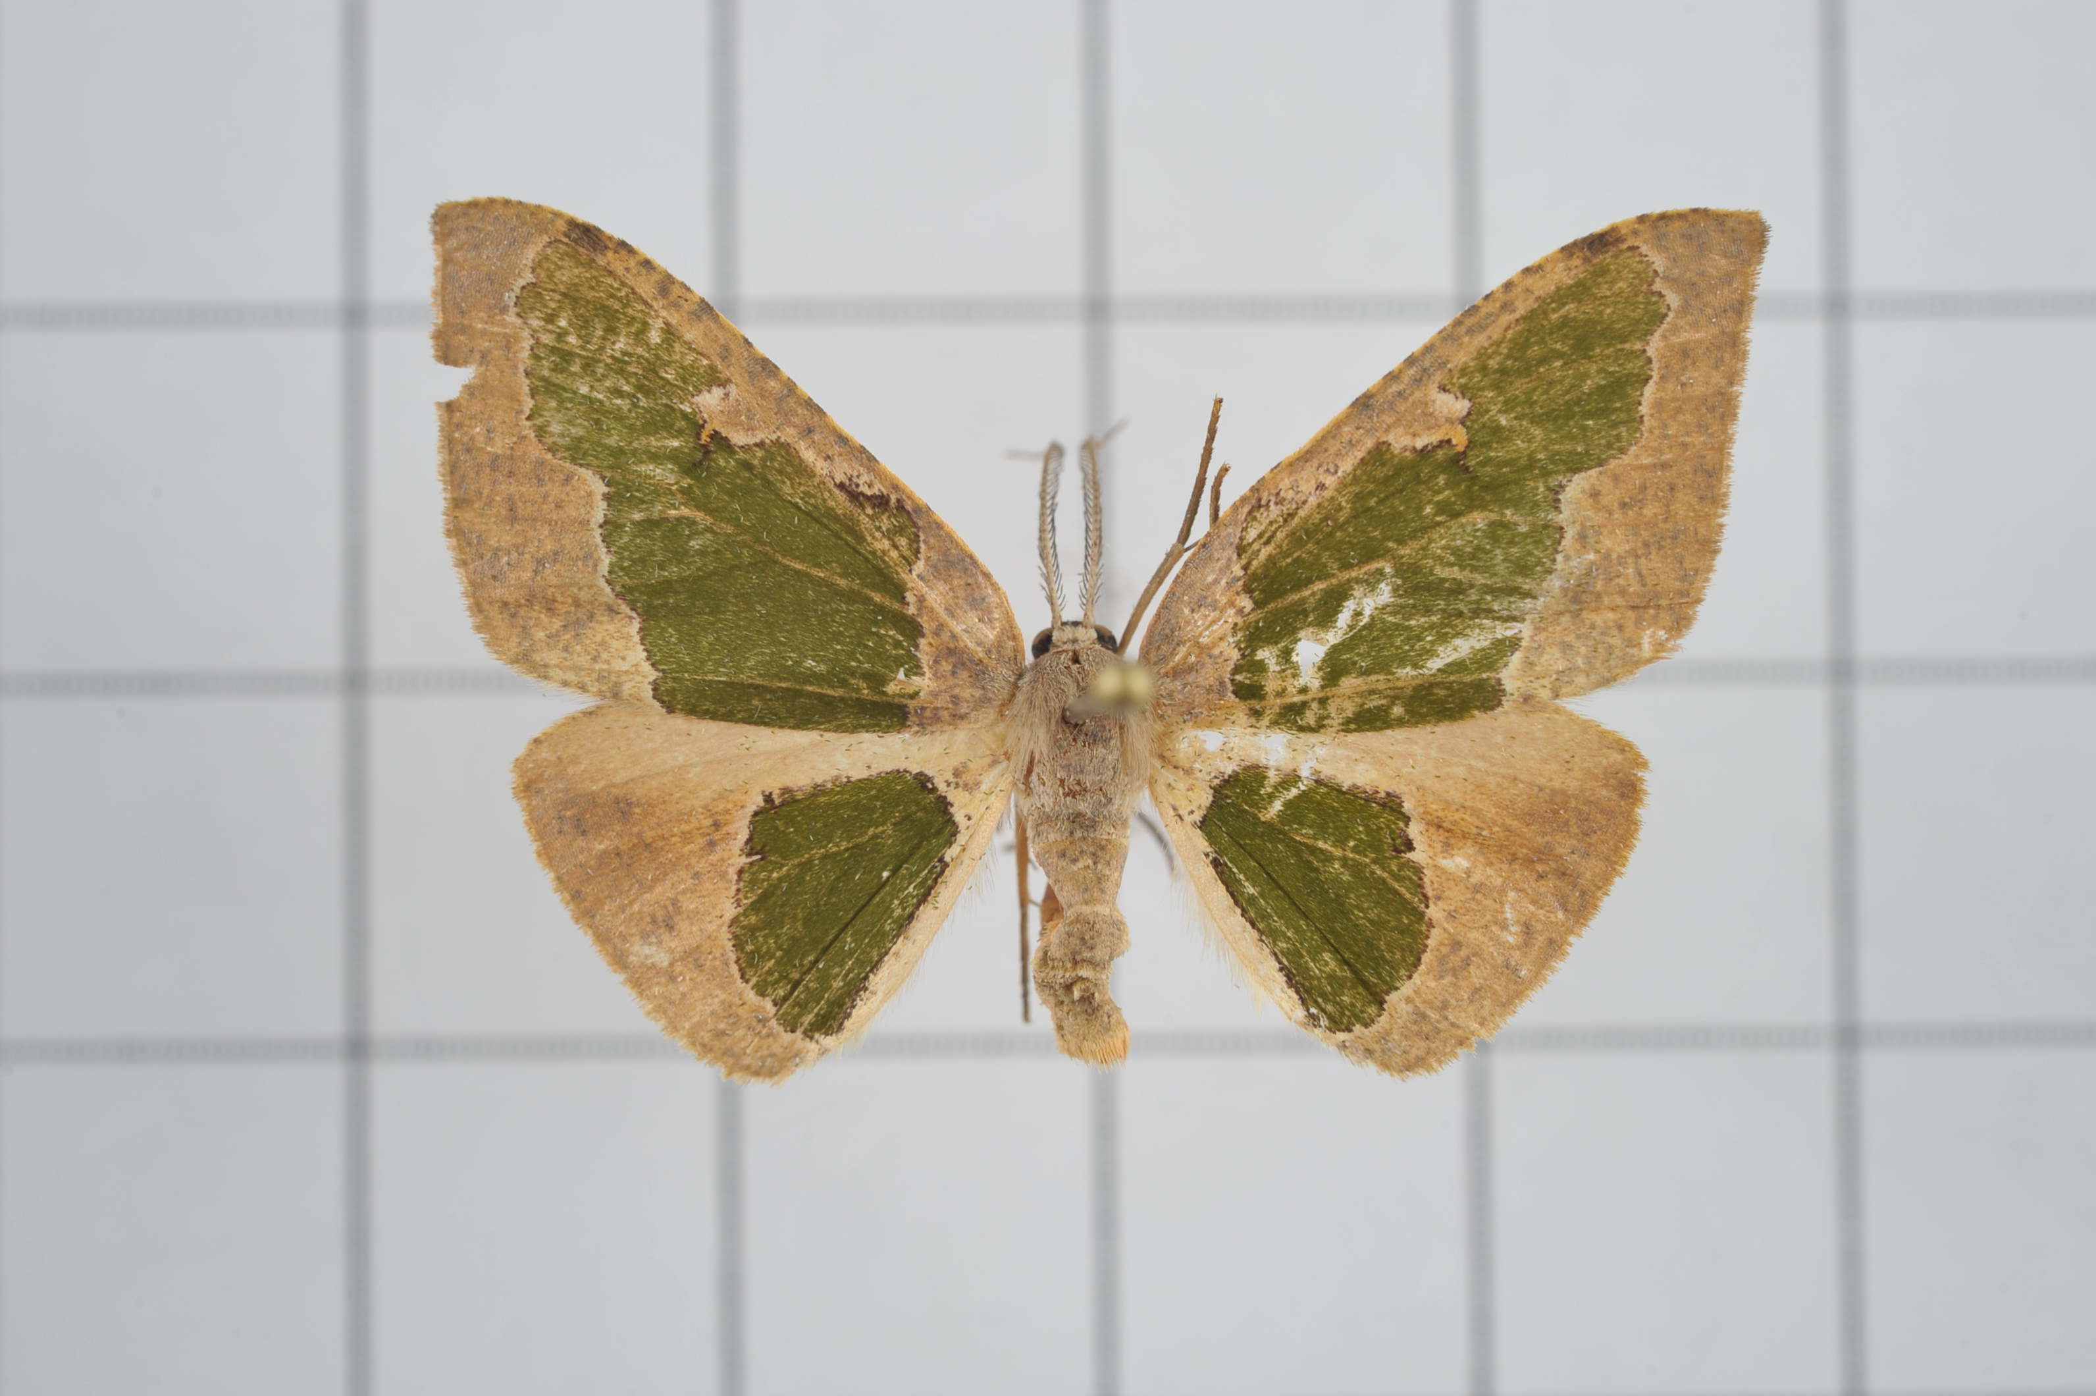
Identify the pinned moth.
Celenna festivaria formosensis
